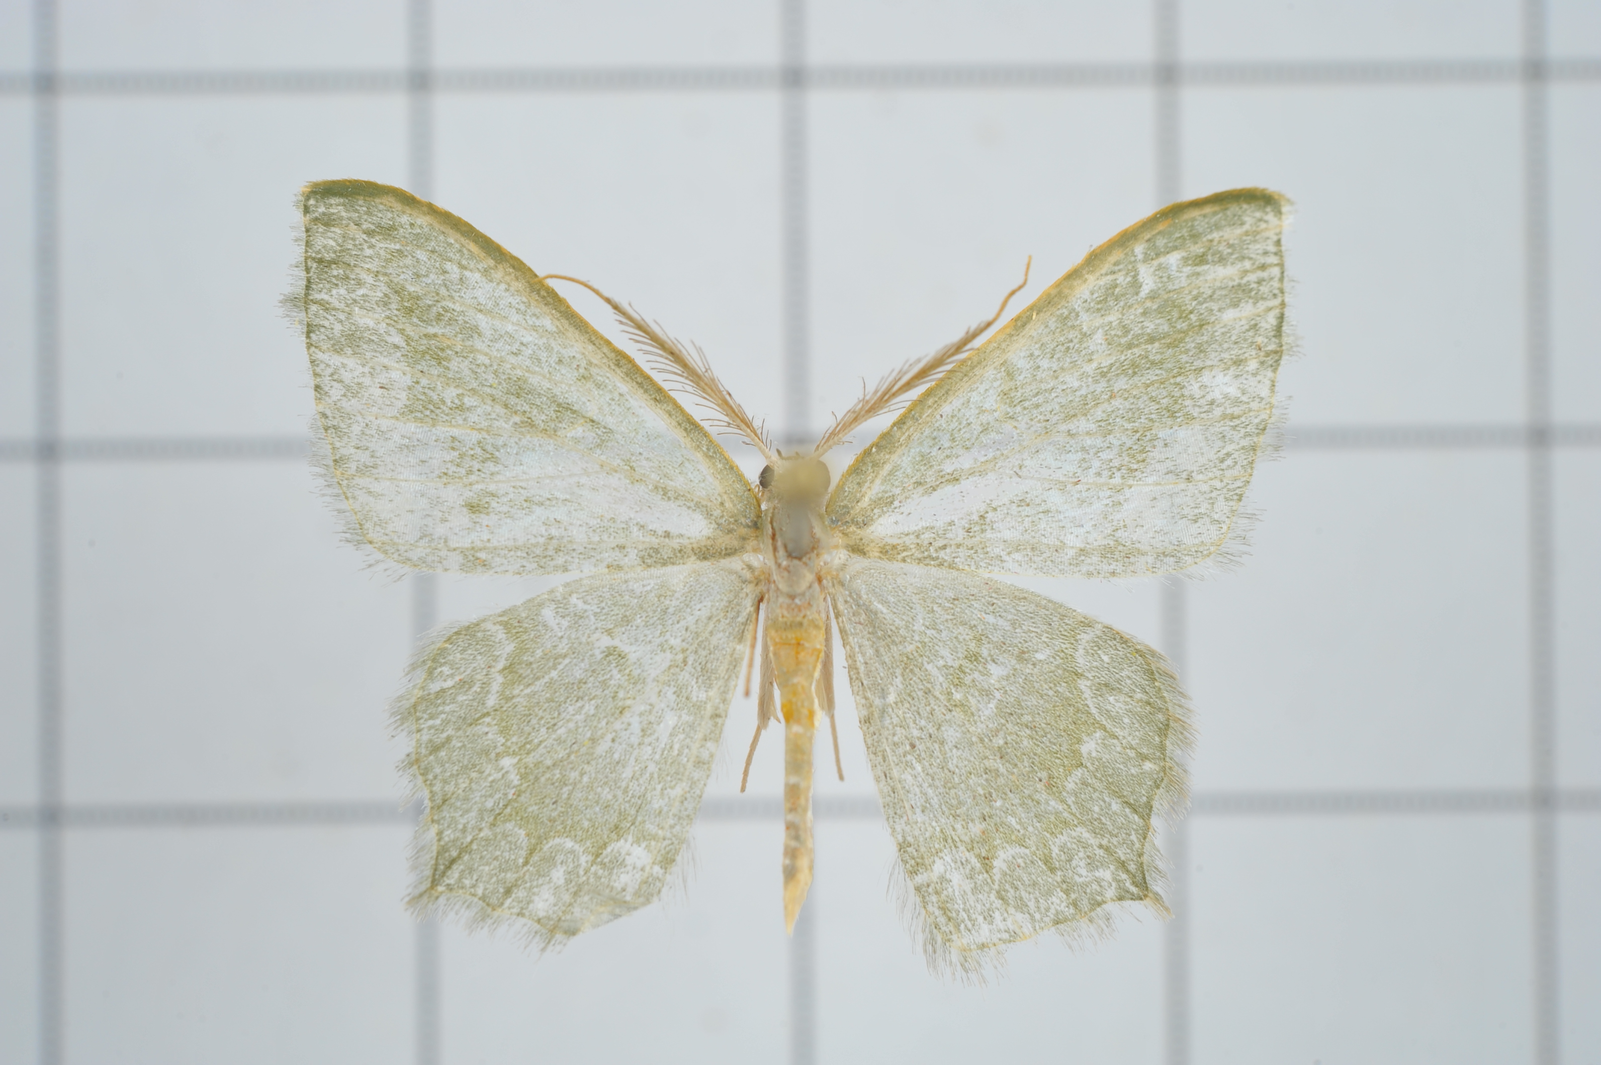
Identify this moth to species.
Jodis rantaizanensis
